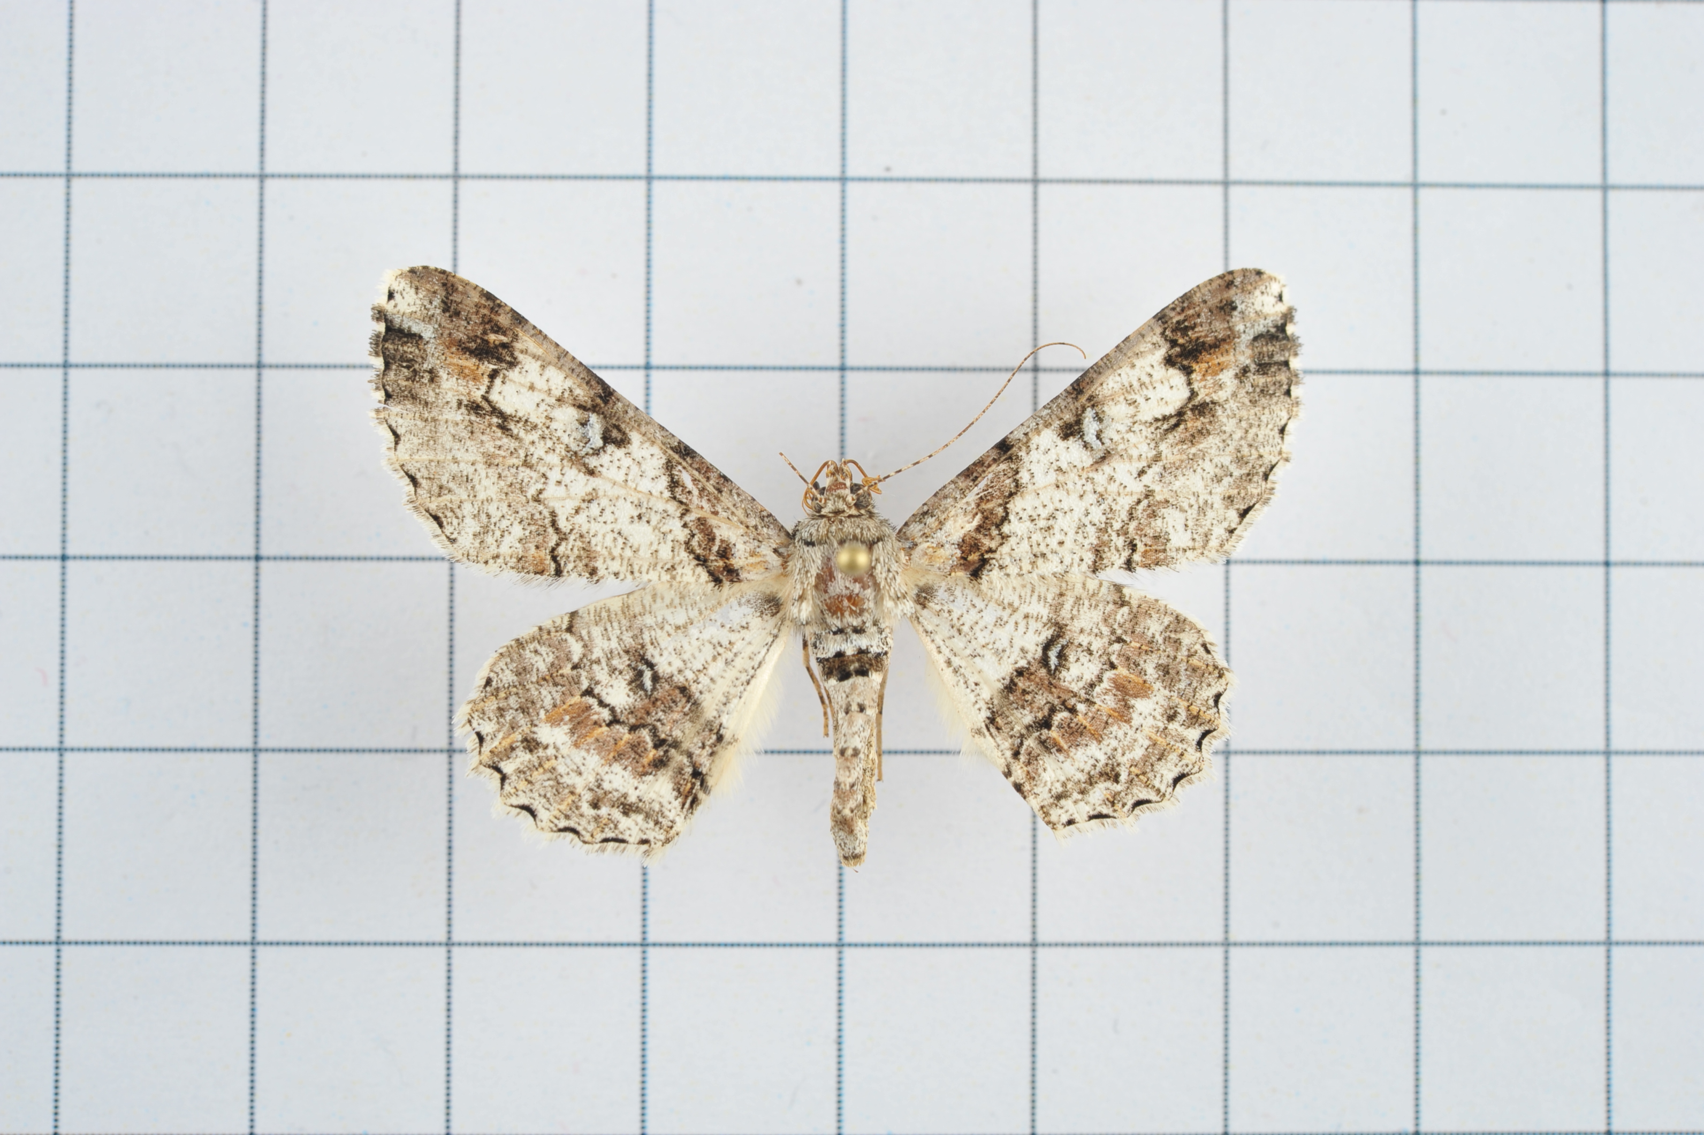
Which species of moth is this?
Cleora fraterna
